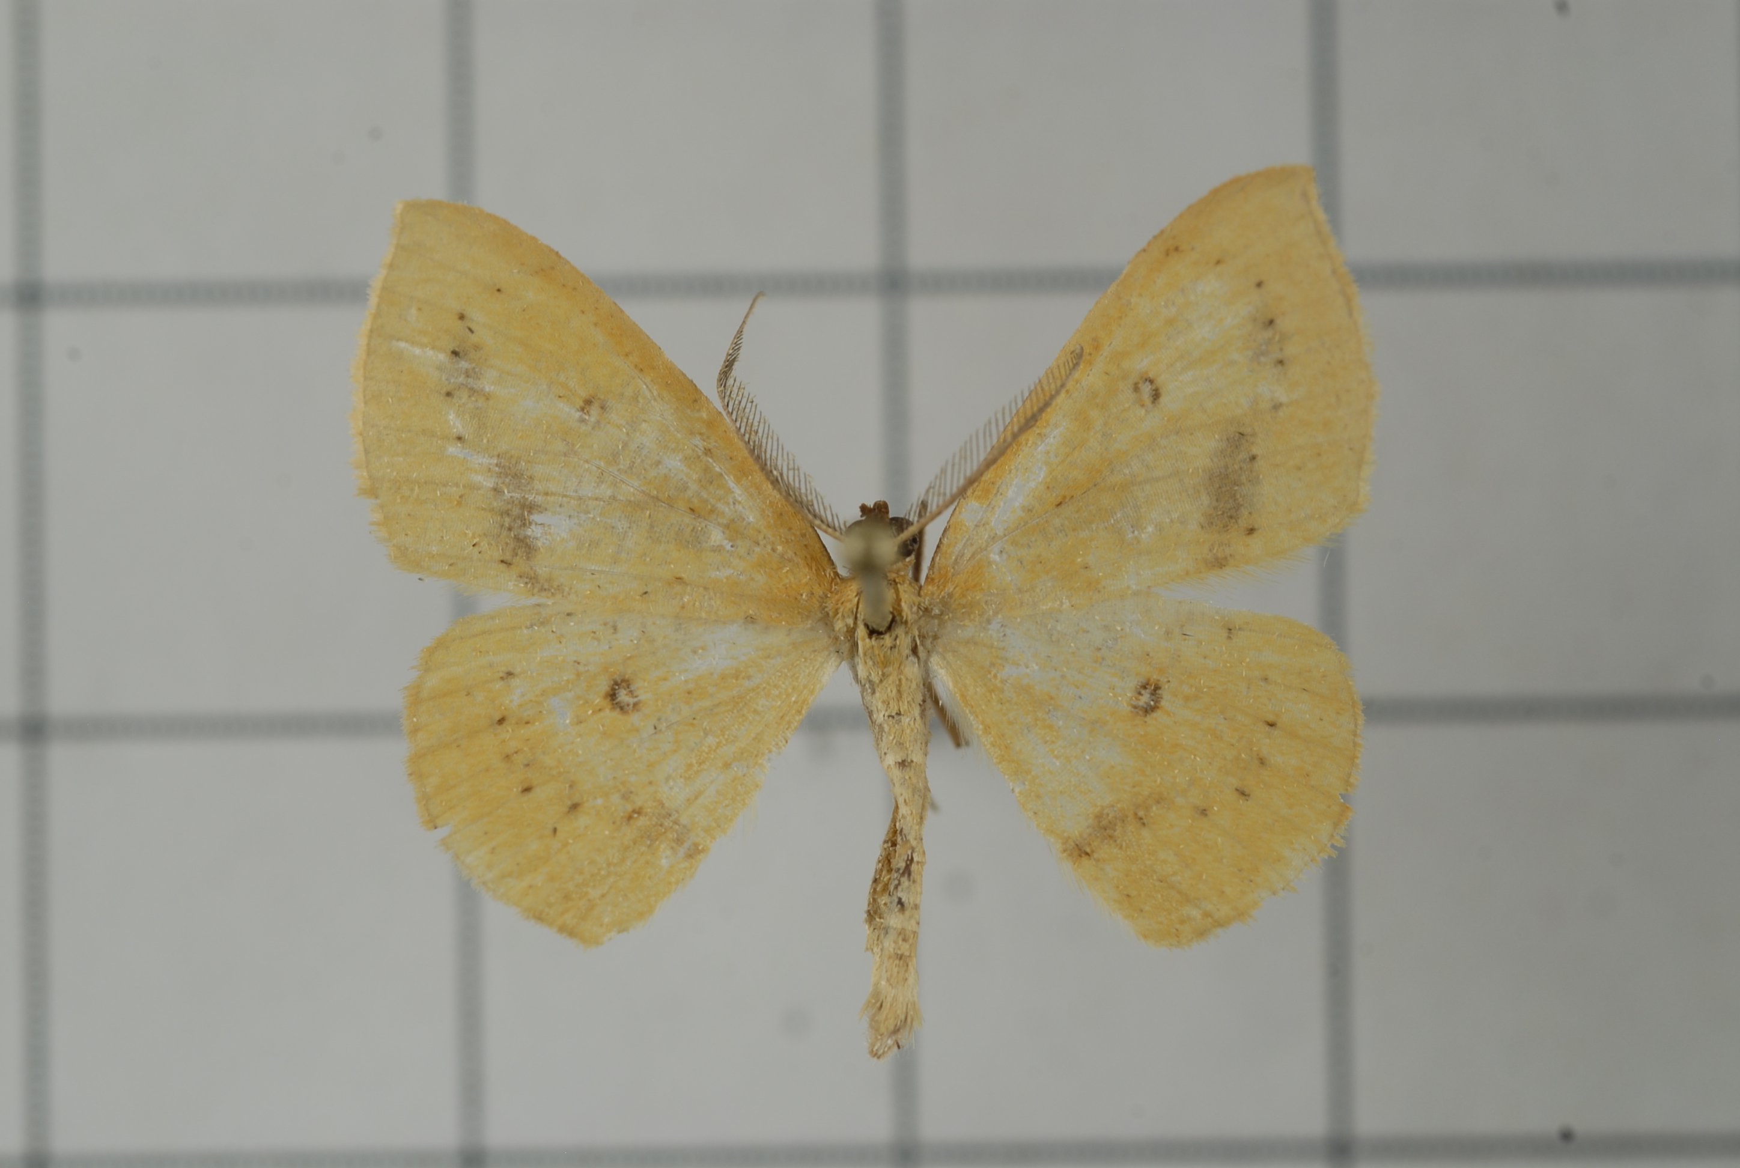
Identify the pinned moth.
Anisephyra ocularia ocularia
